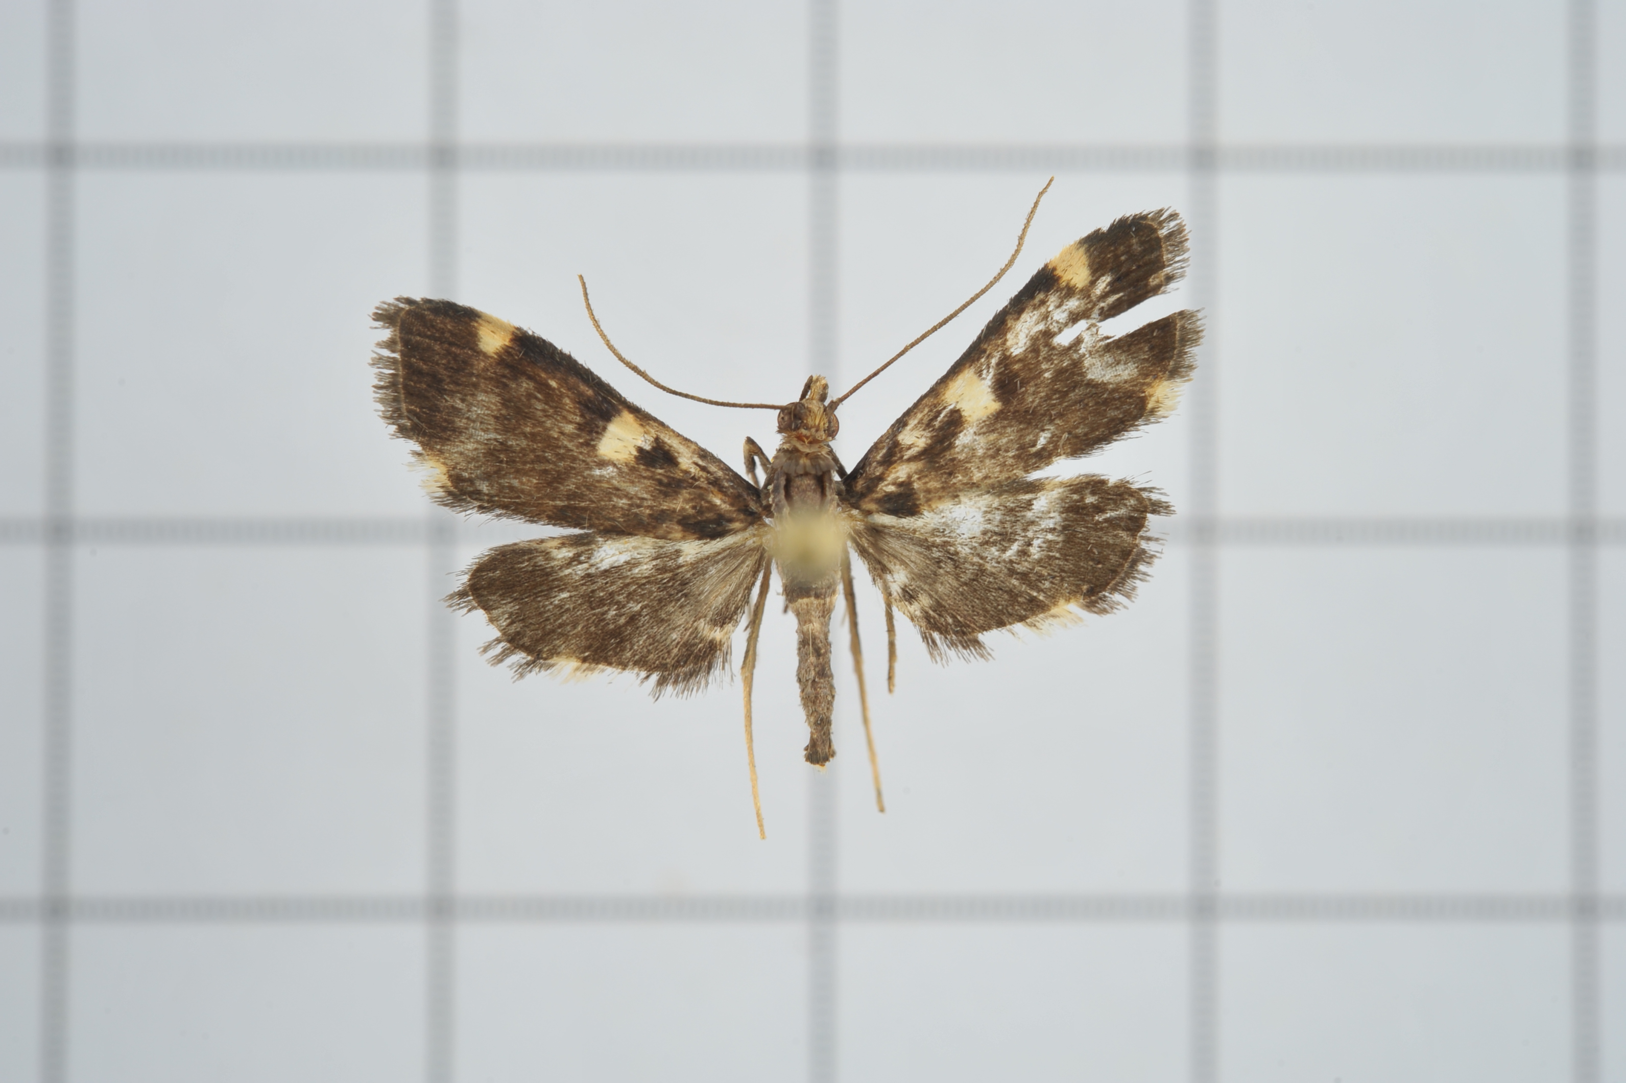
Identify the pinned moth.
Piletocera aegimiusalis
